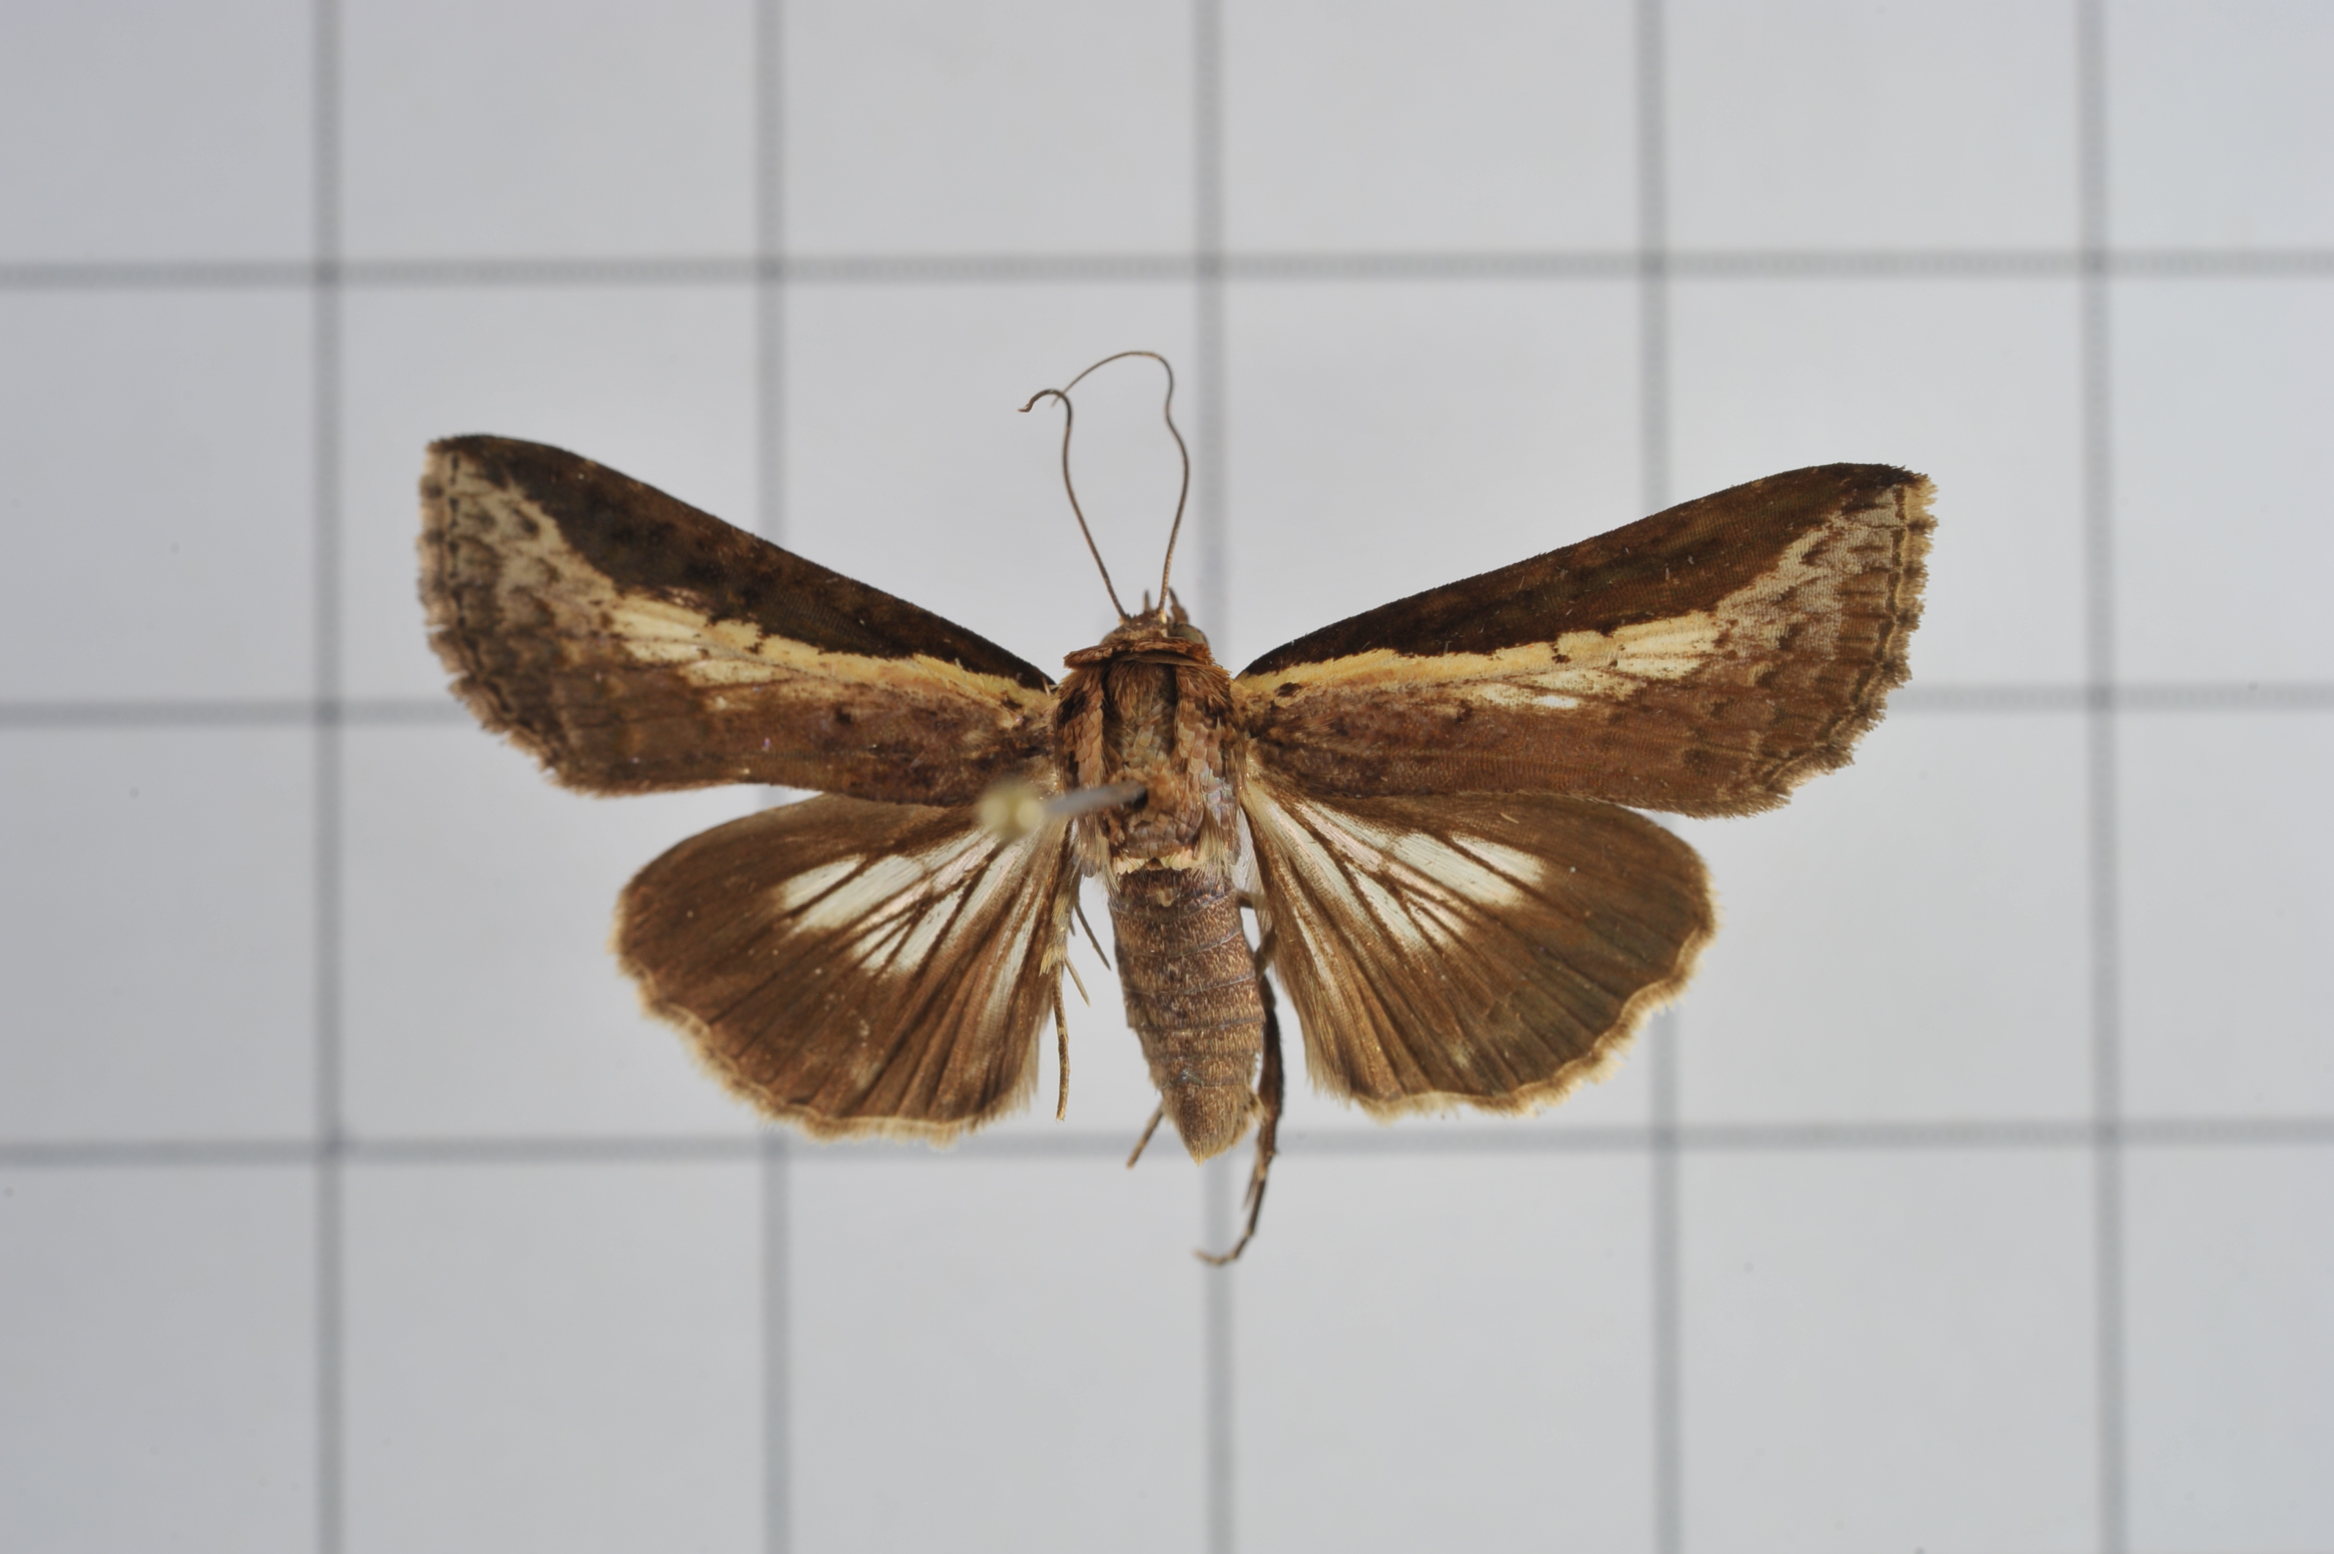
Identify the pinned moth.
Lophoptera trigonoprocessa
